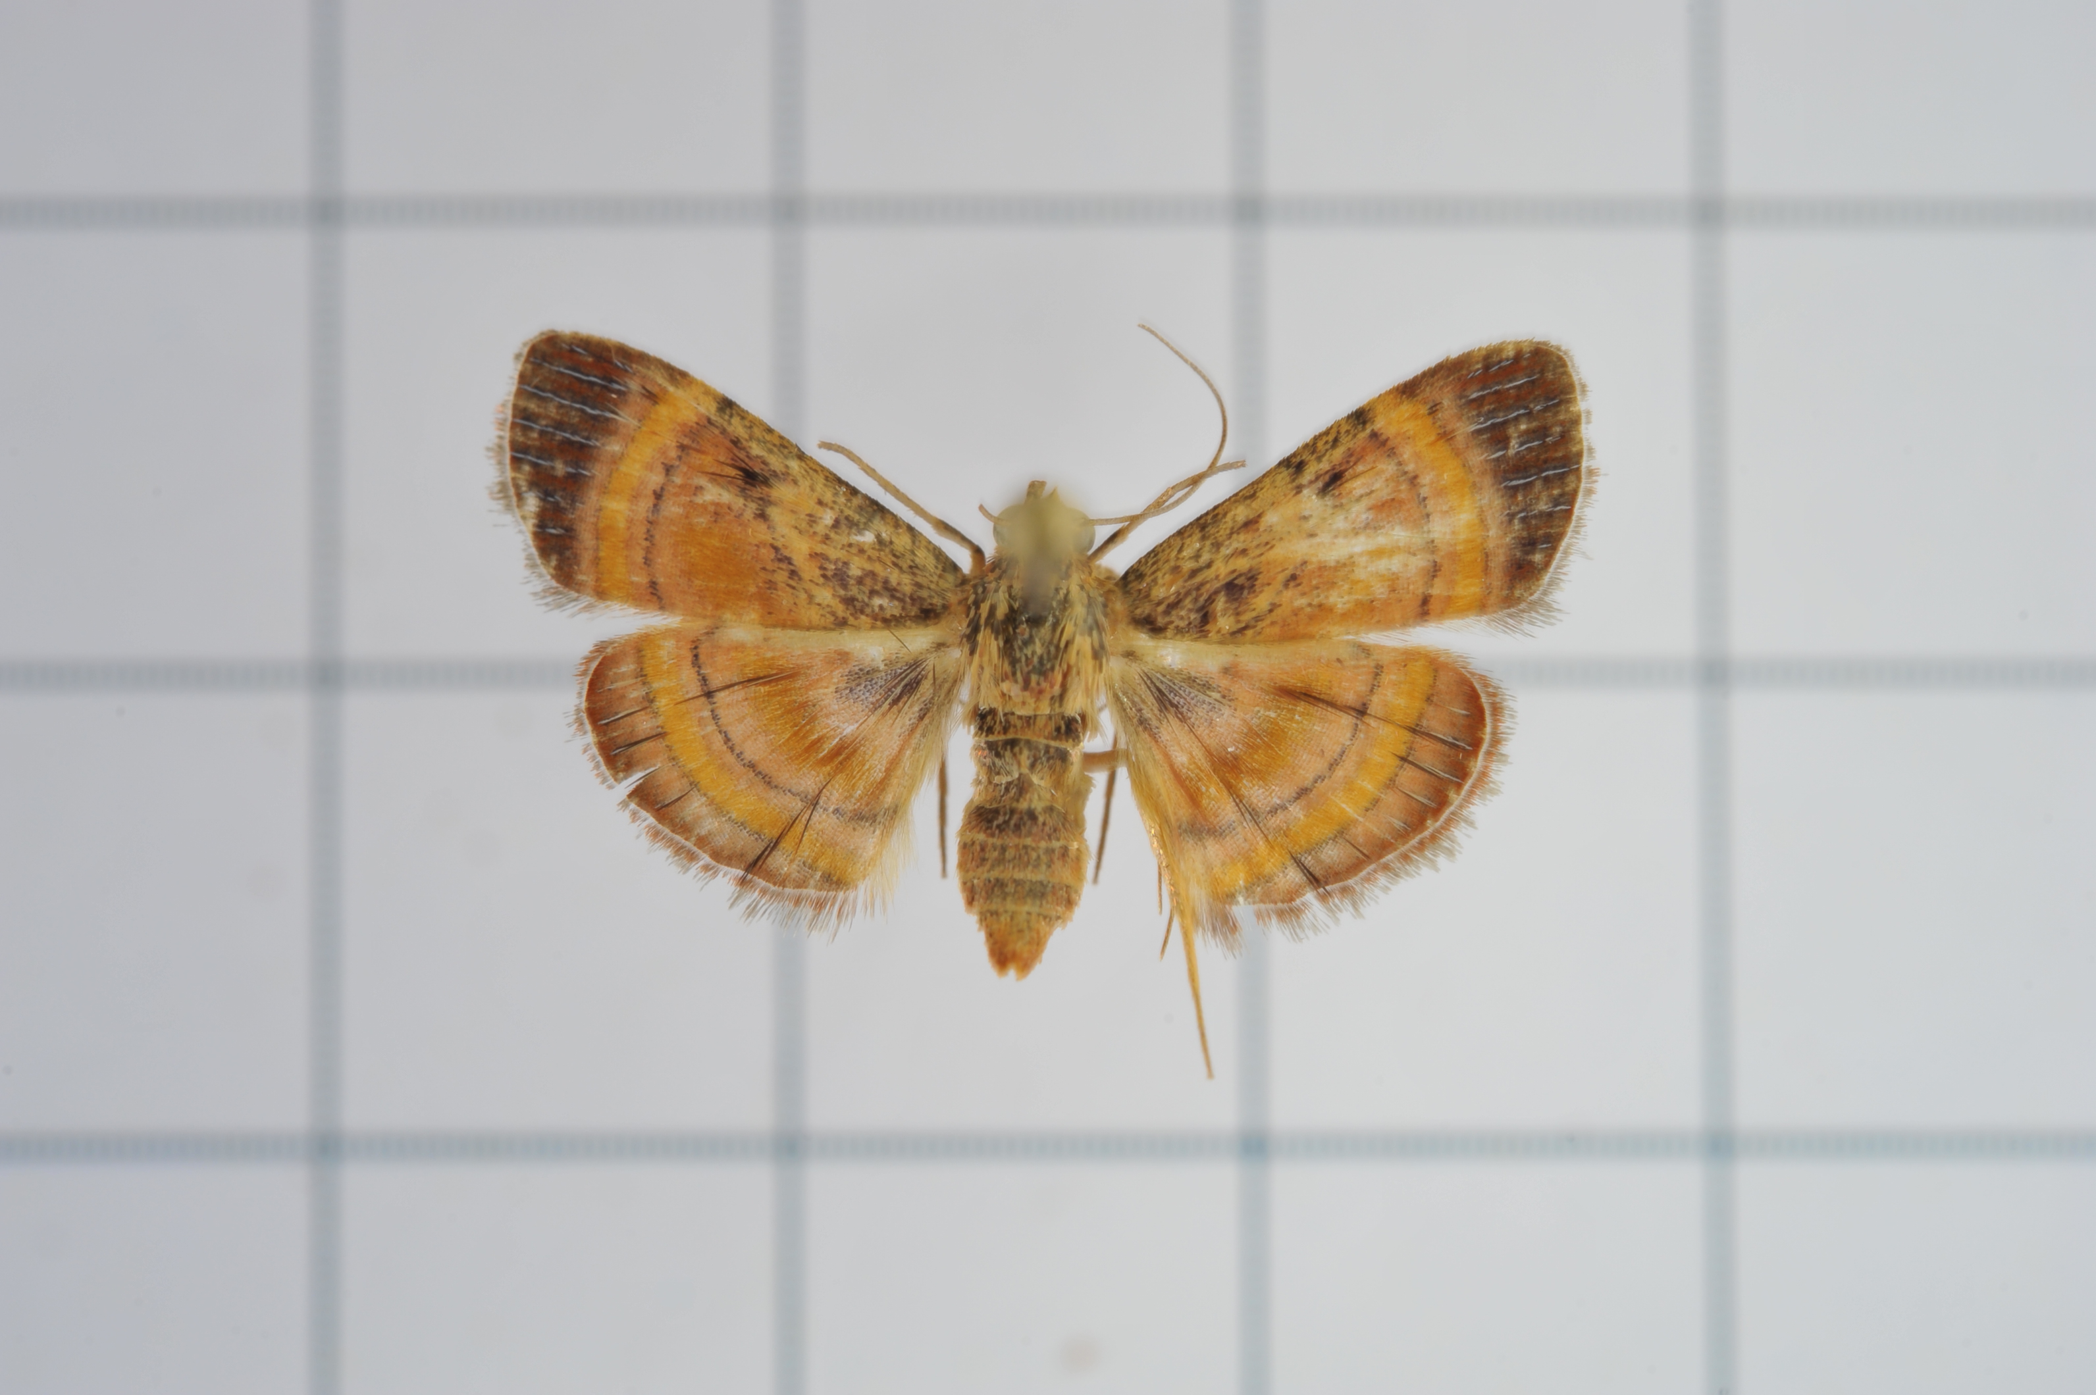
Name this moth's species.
Lista haraldusalis
